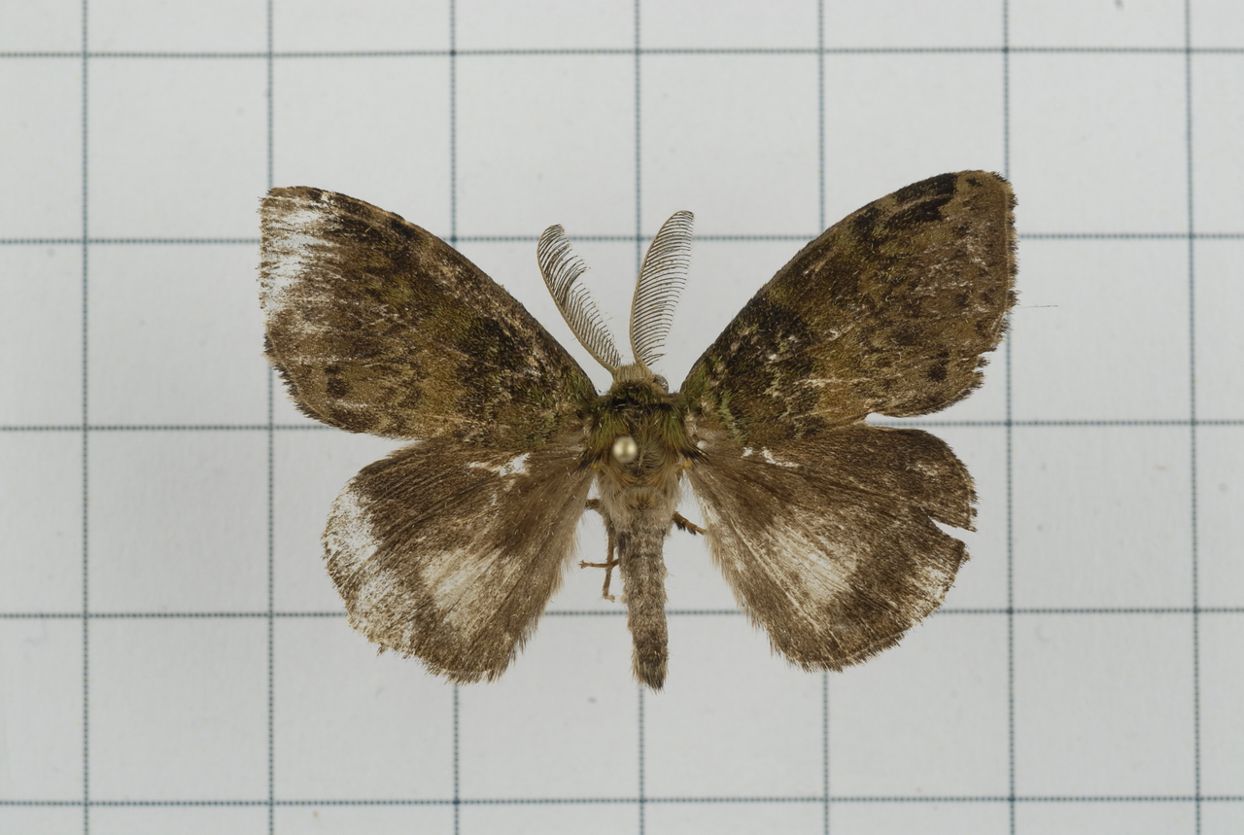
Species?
Ilema olivacea
